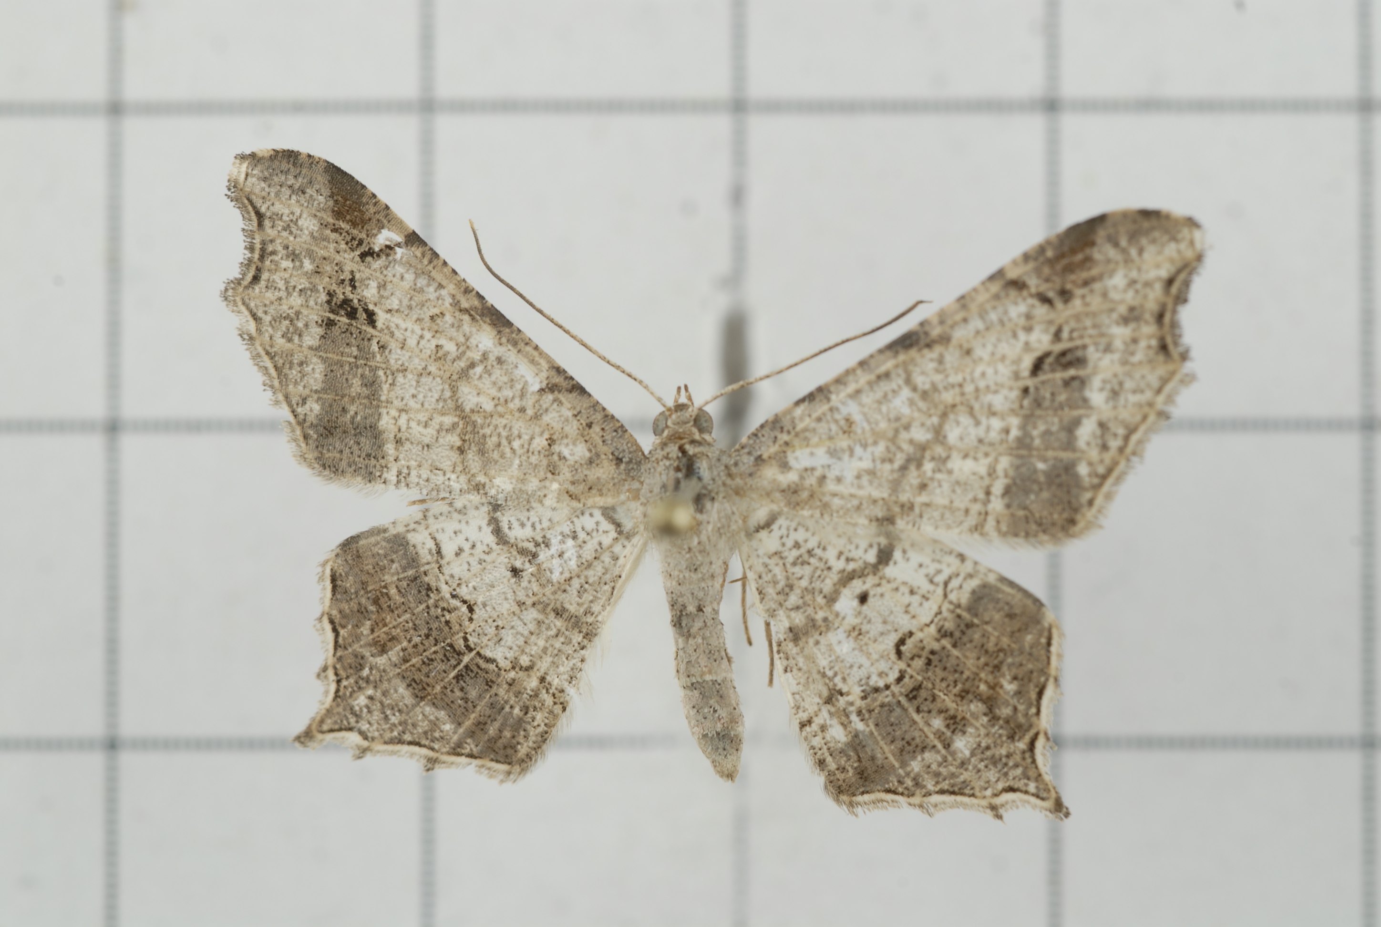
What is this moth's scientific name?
Chiasmia emersaria
